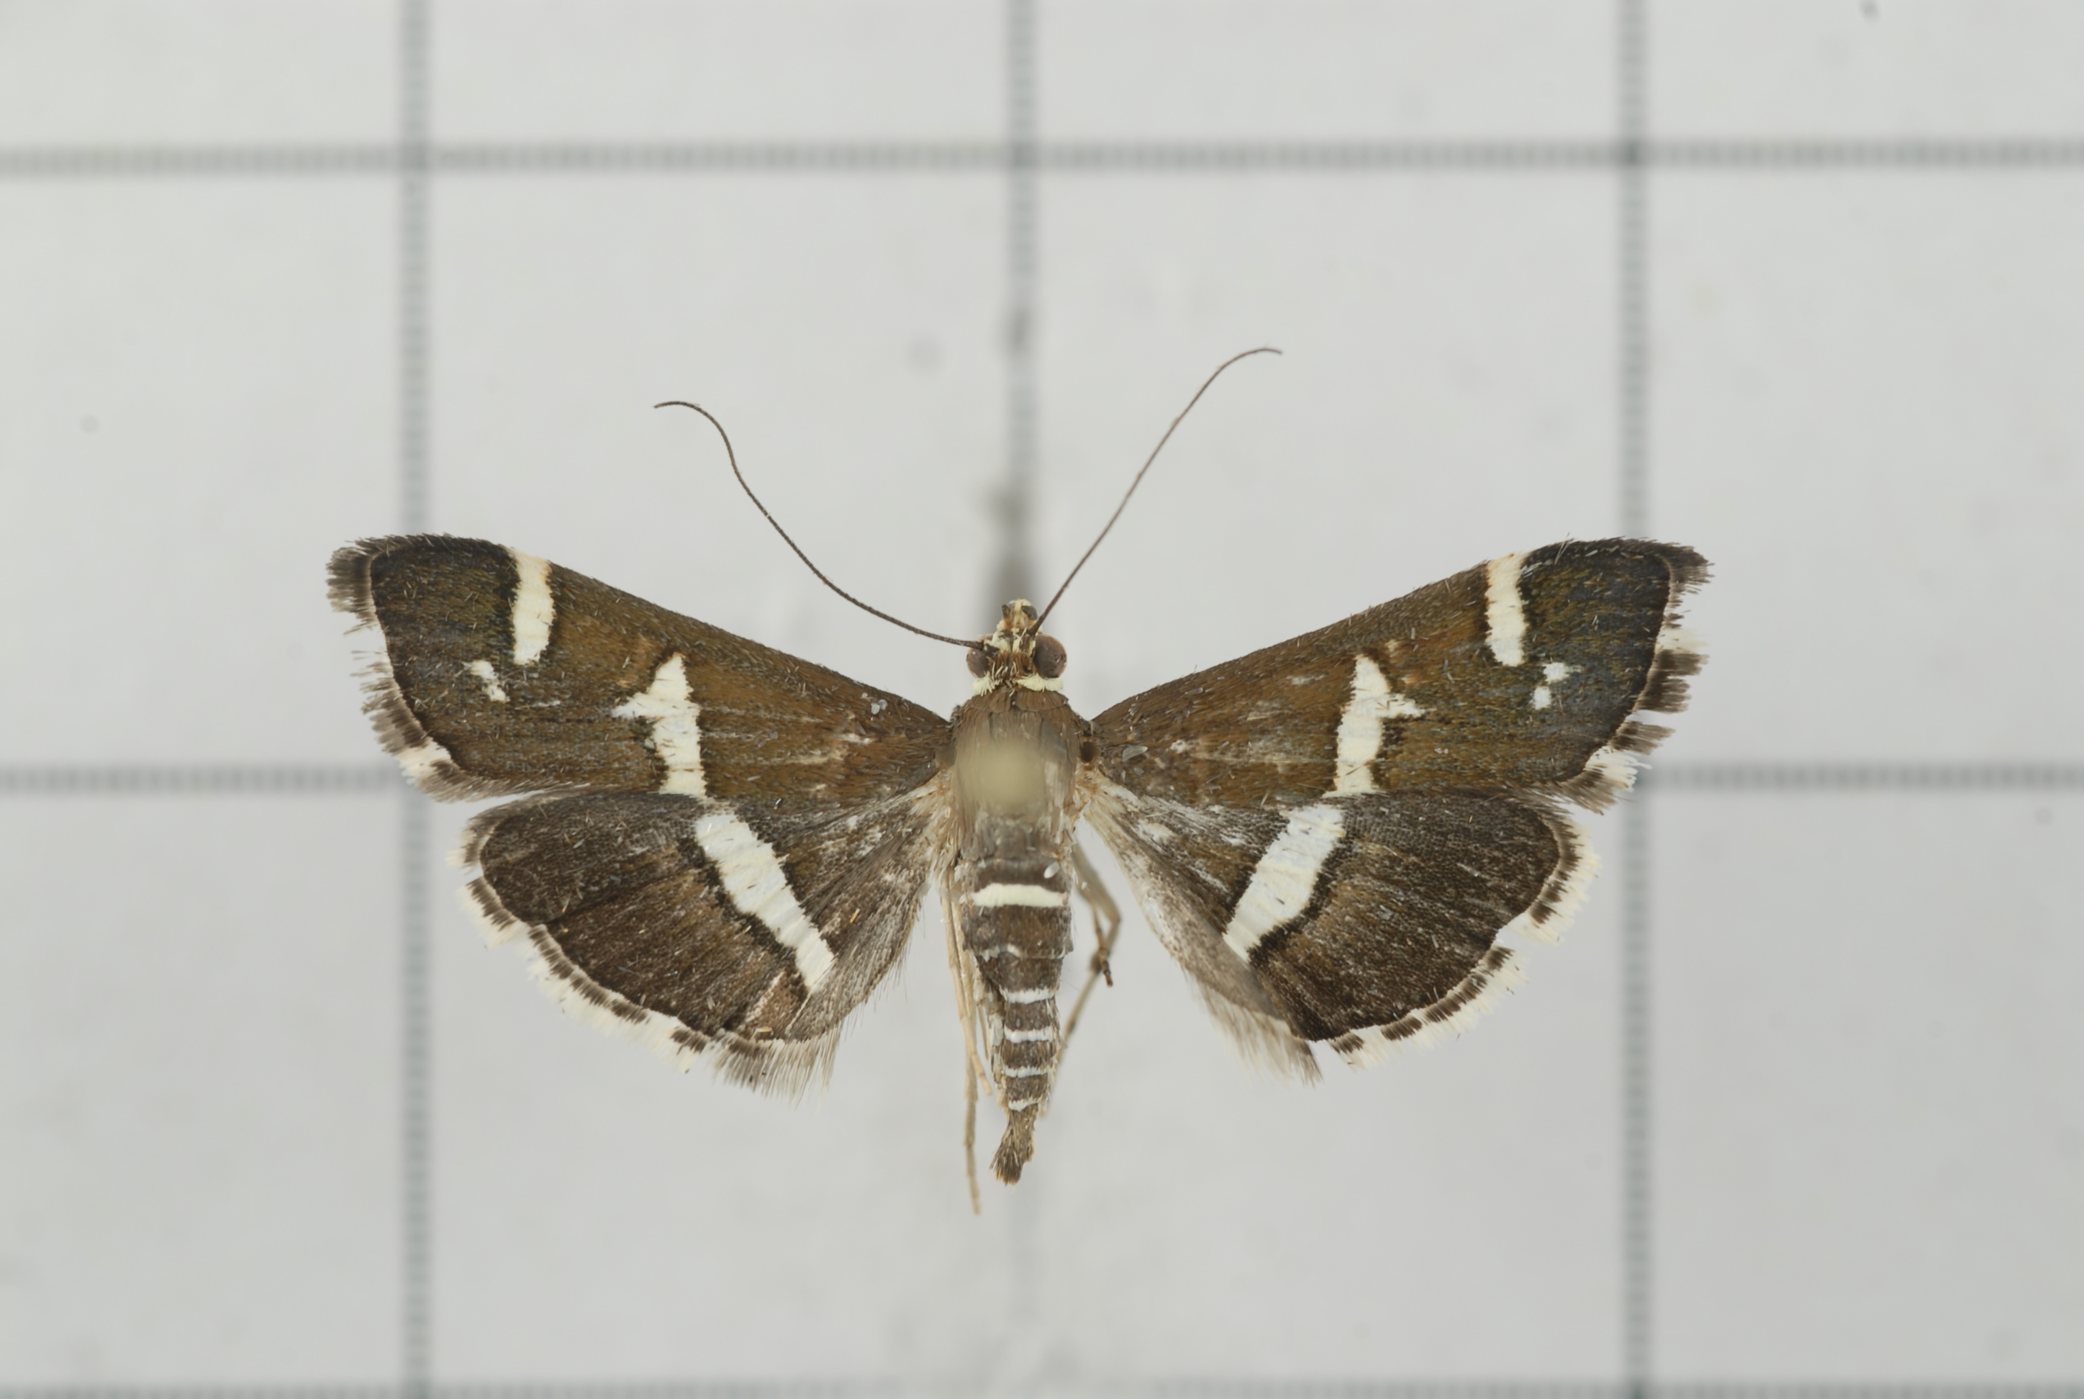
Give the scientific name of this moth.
Spoladea recurvalis
